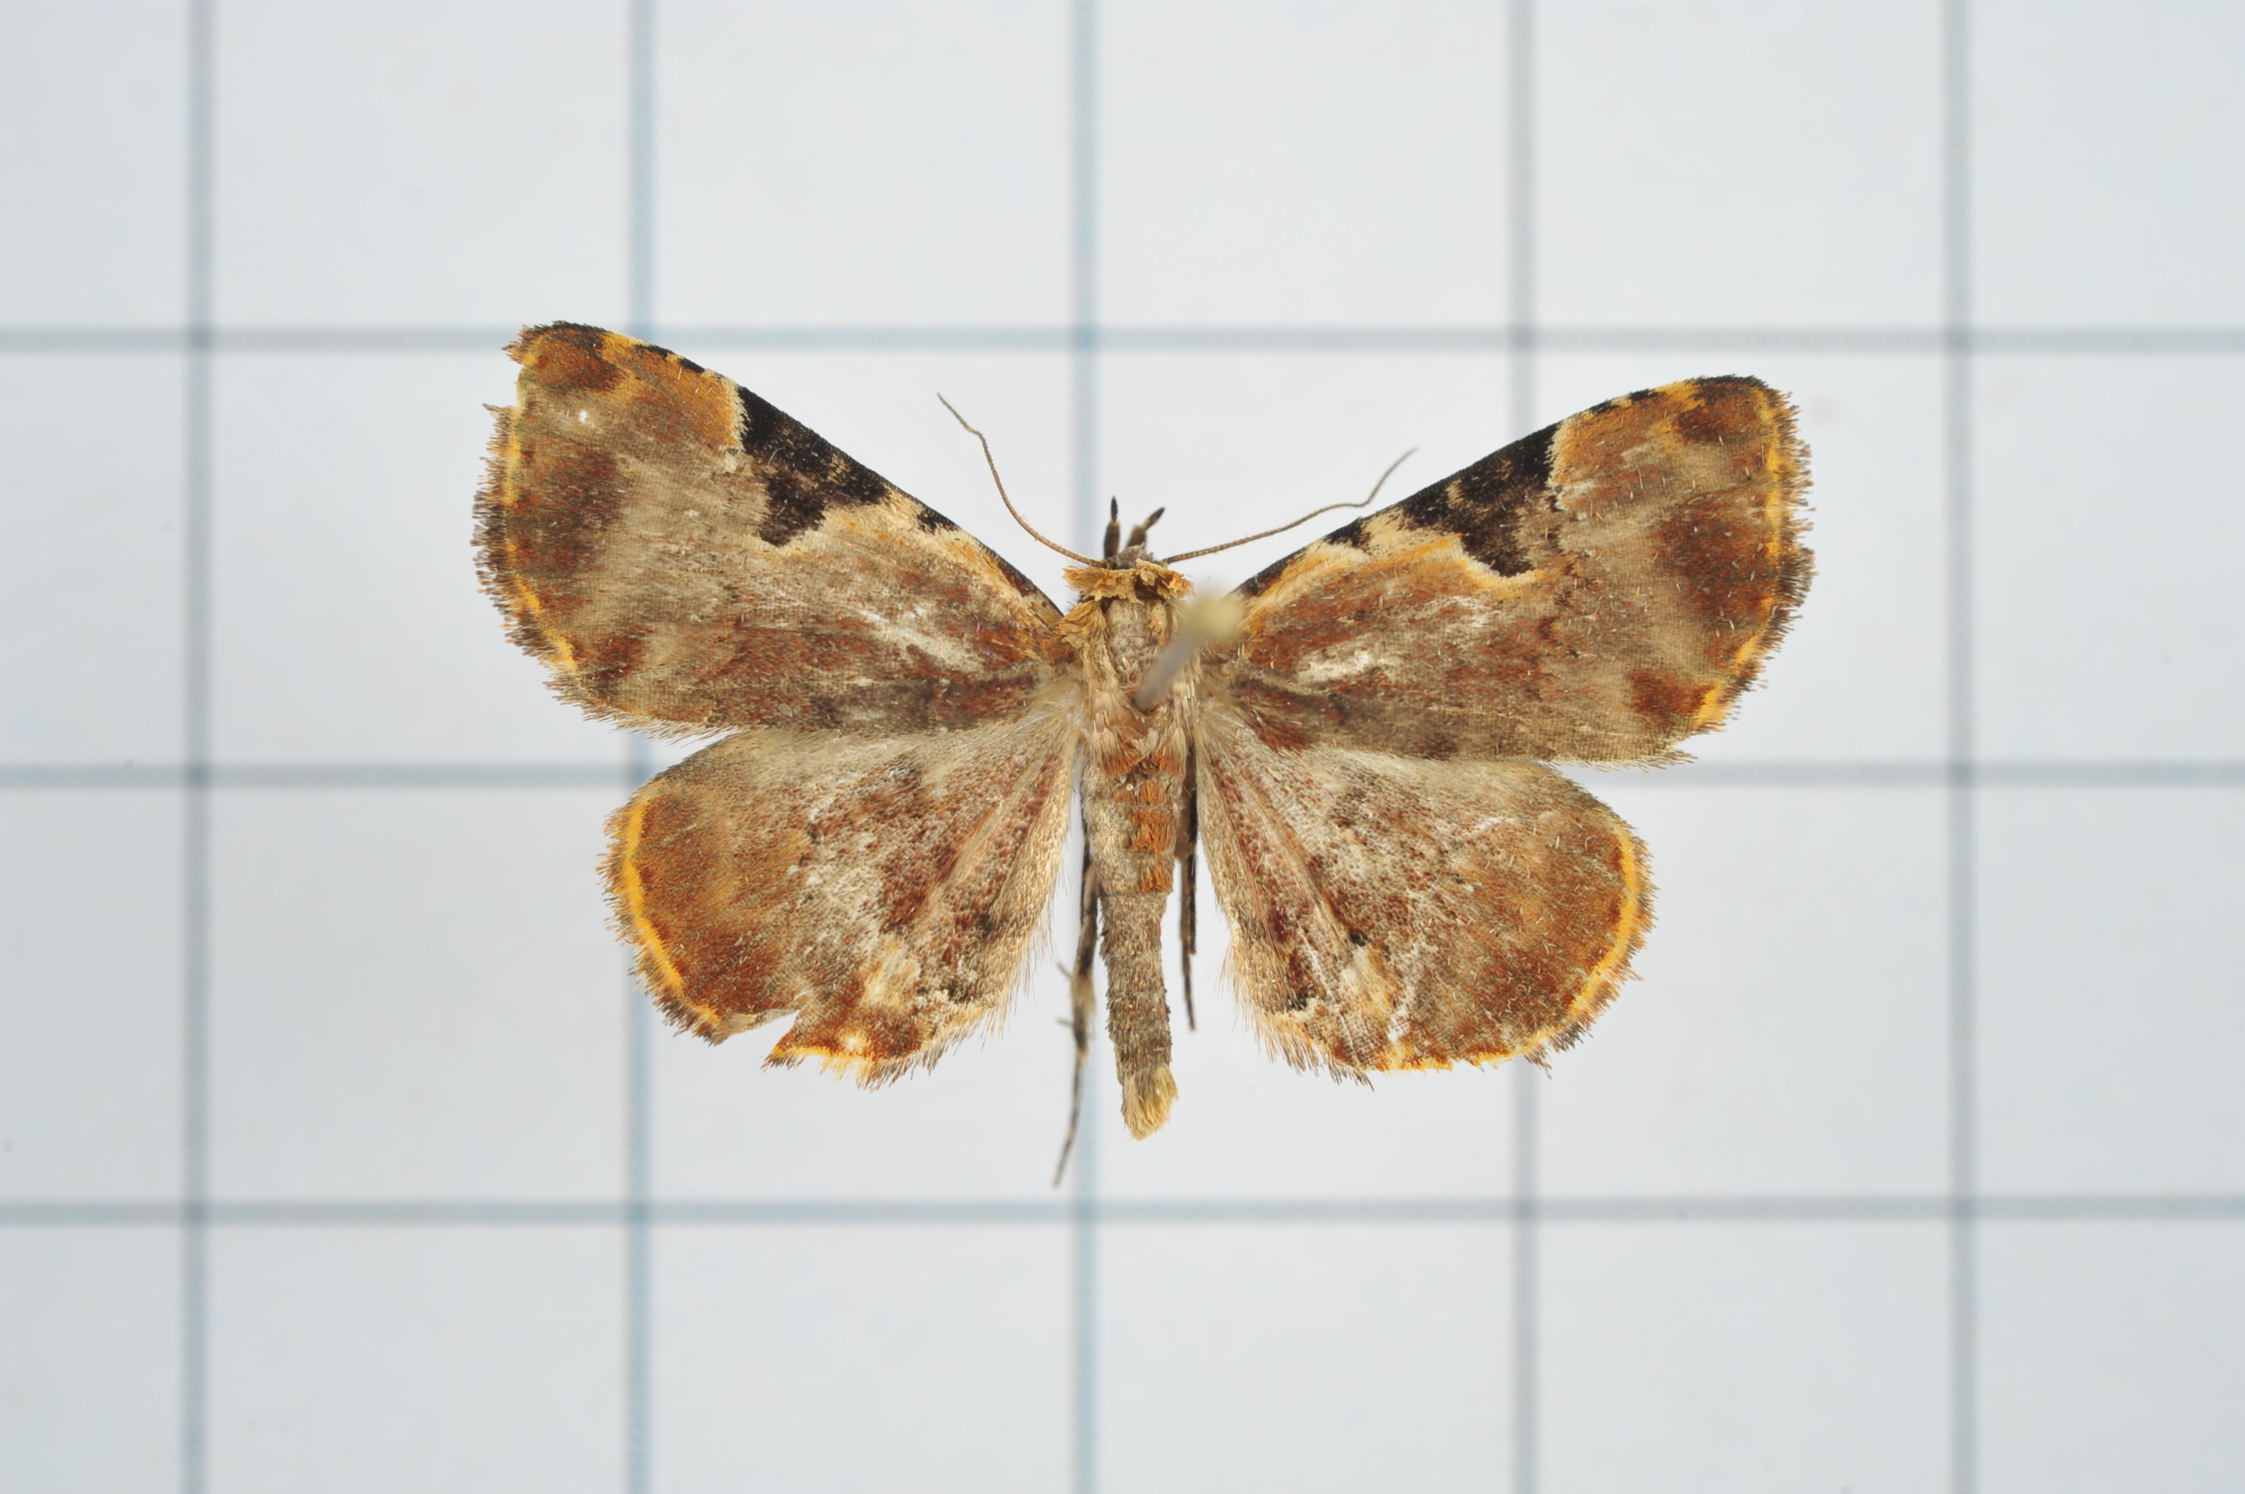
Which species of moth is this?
Diomea insulana
